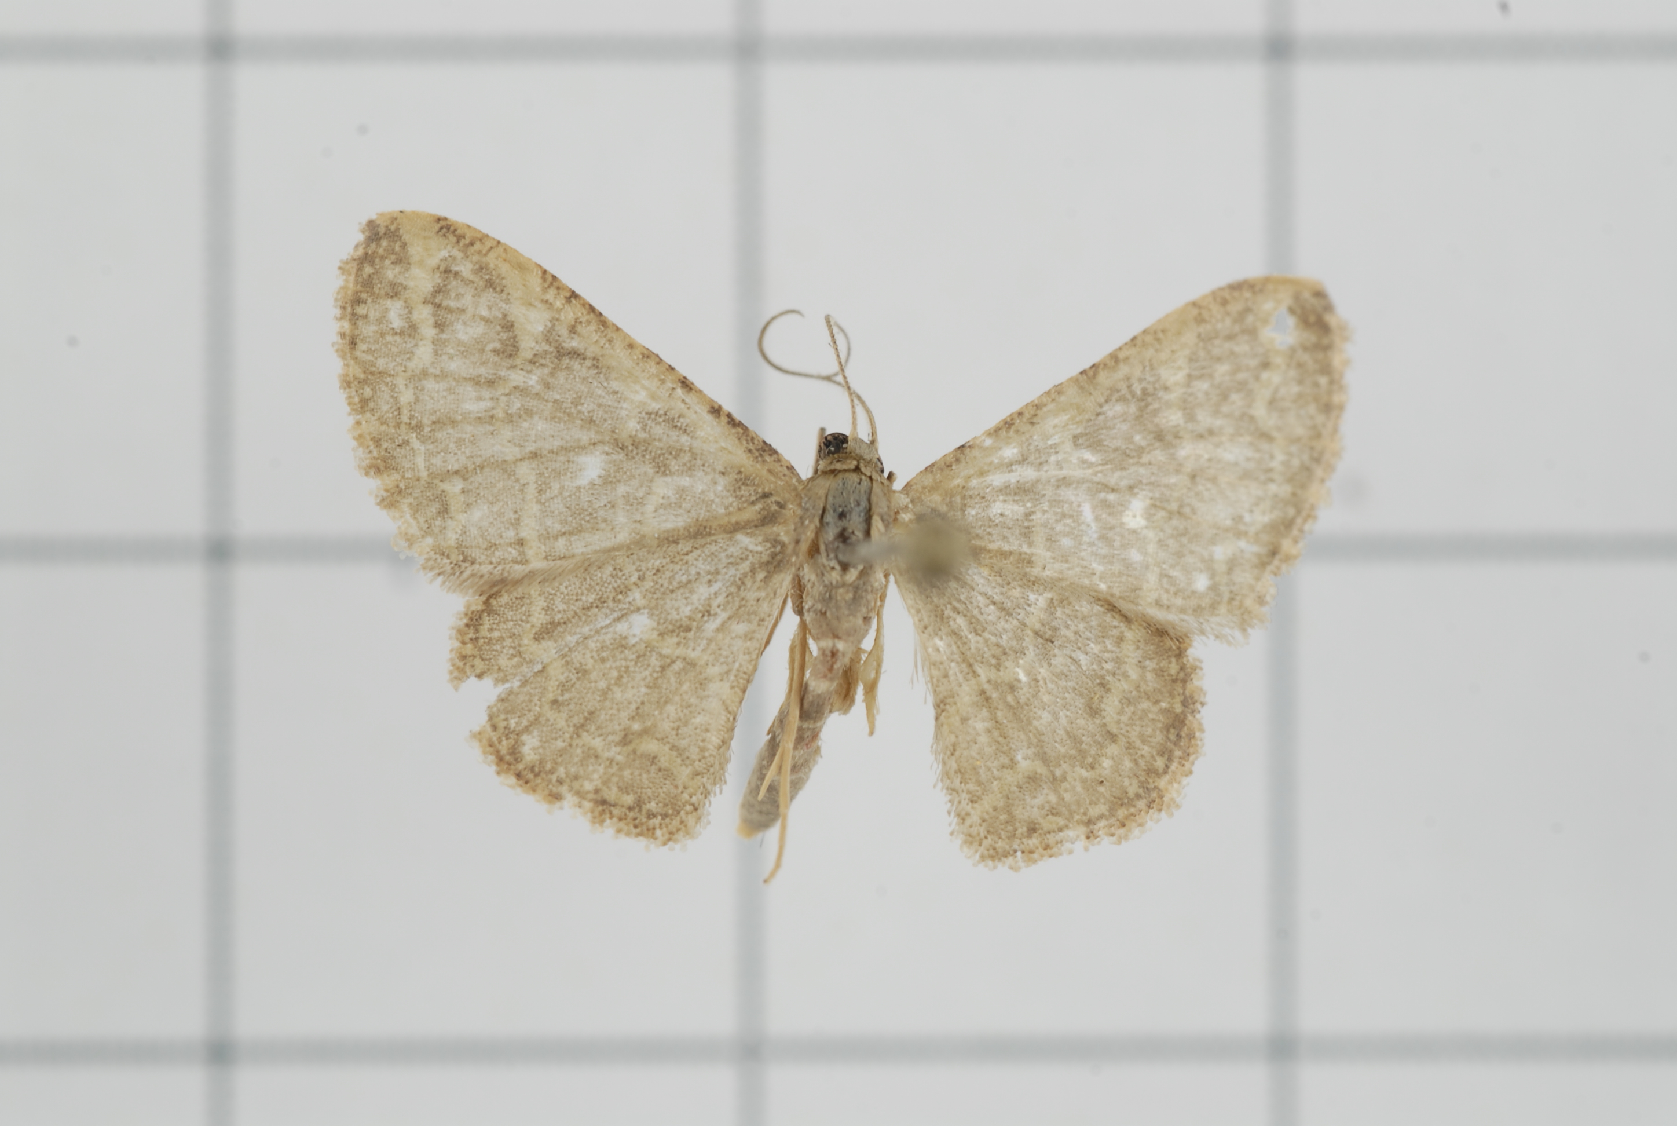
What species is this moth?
Idaea costiguttata
